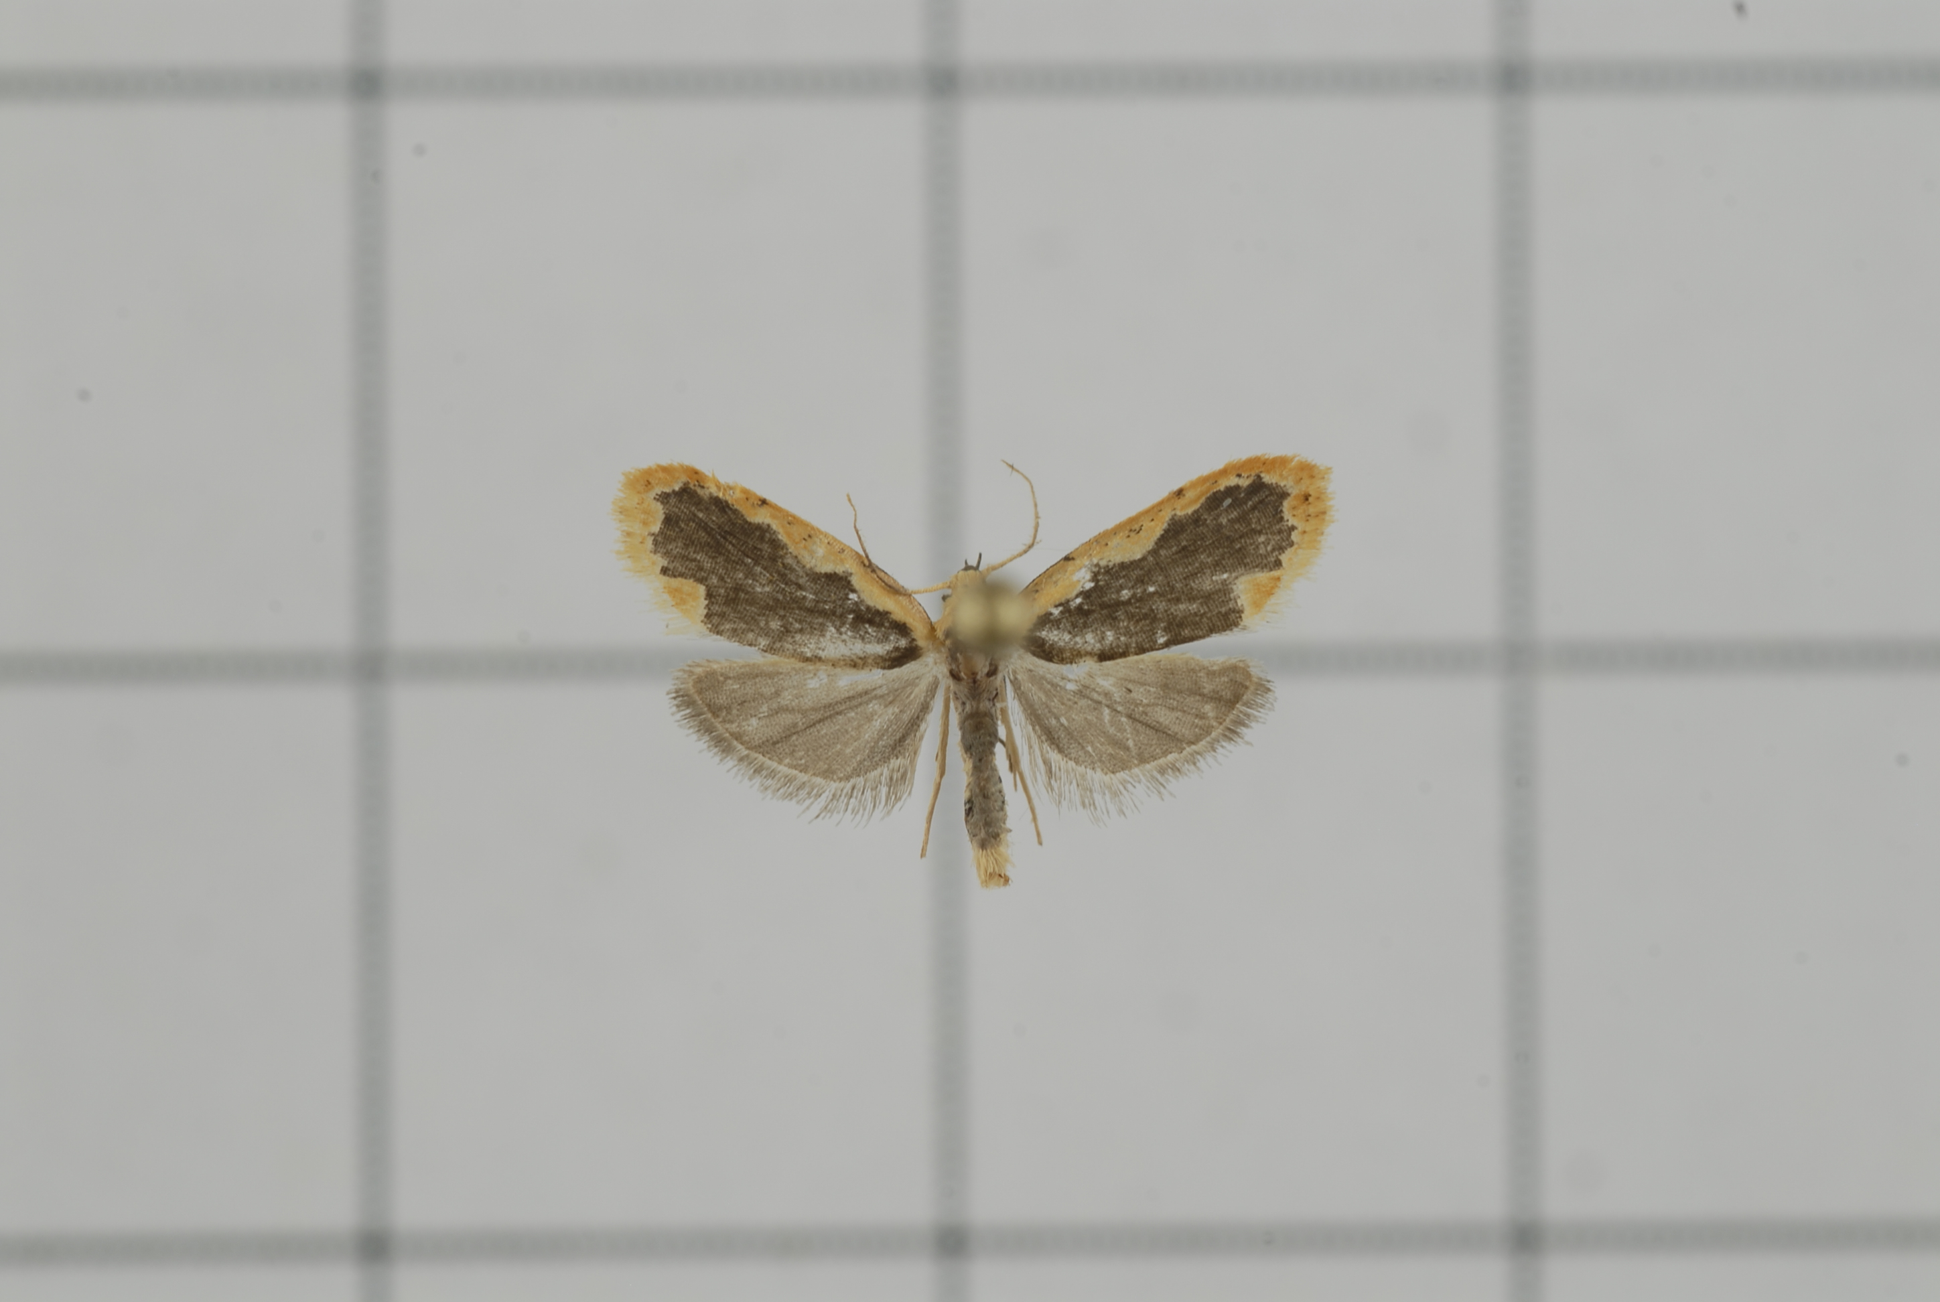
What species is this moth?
Diduga nantouensis
